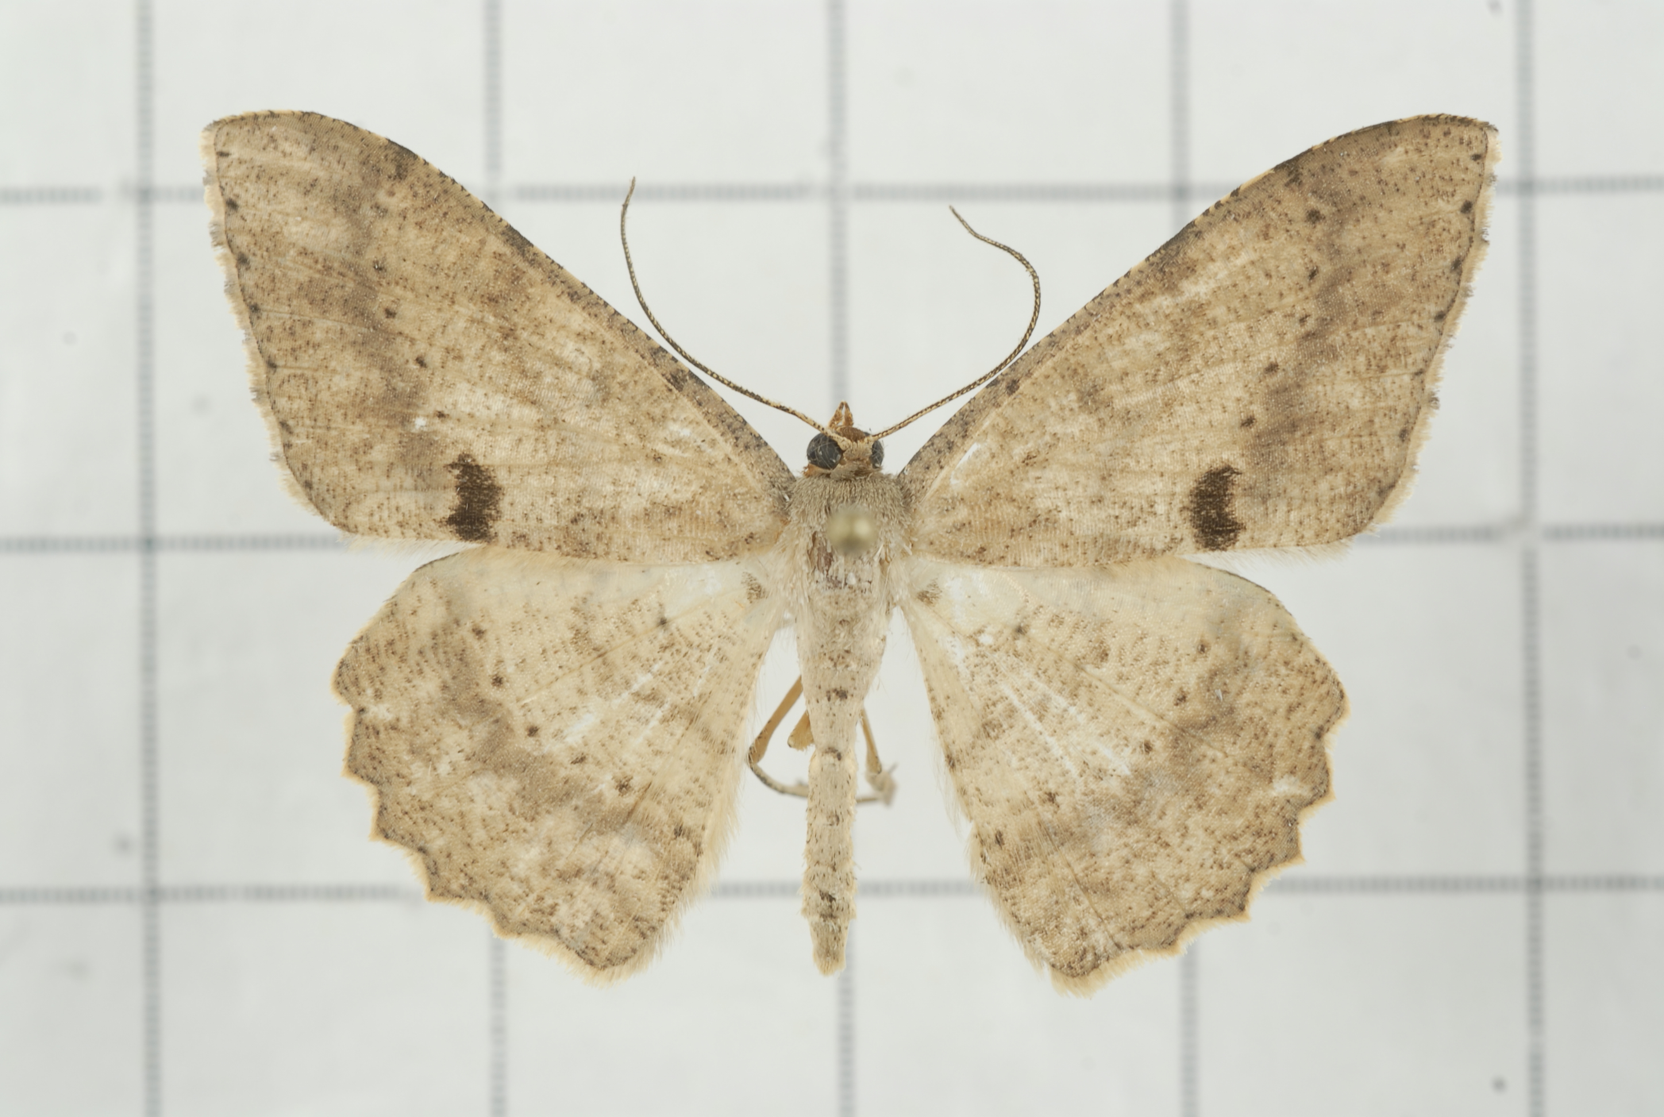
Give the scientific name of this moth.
Luxiaria mitorrhaphes
